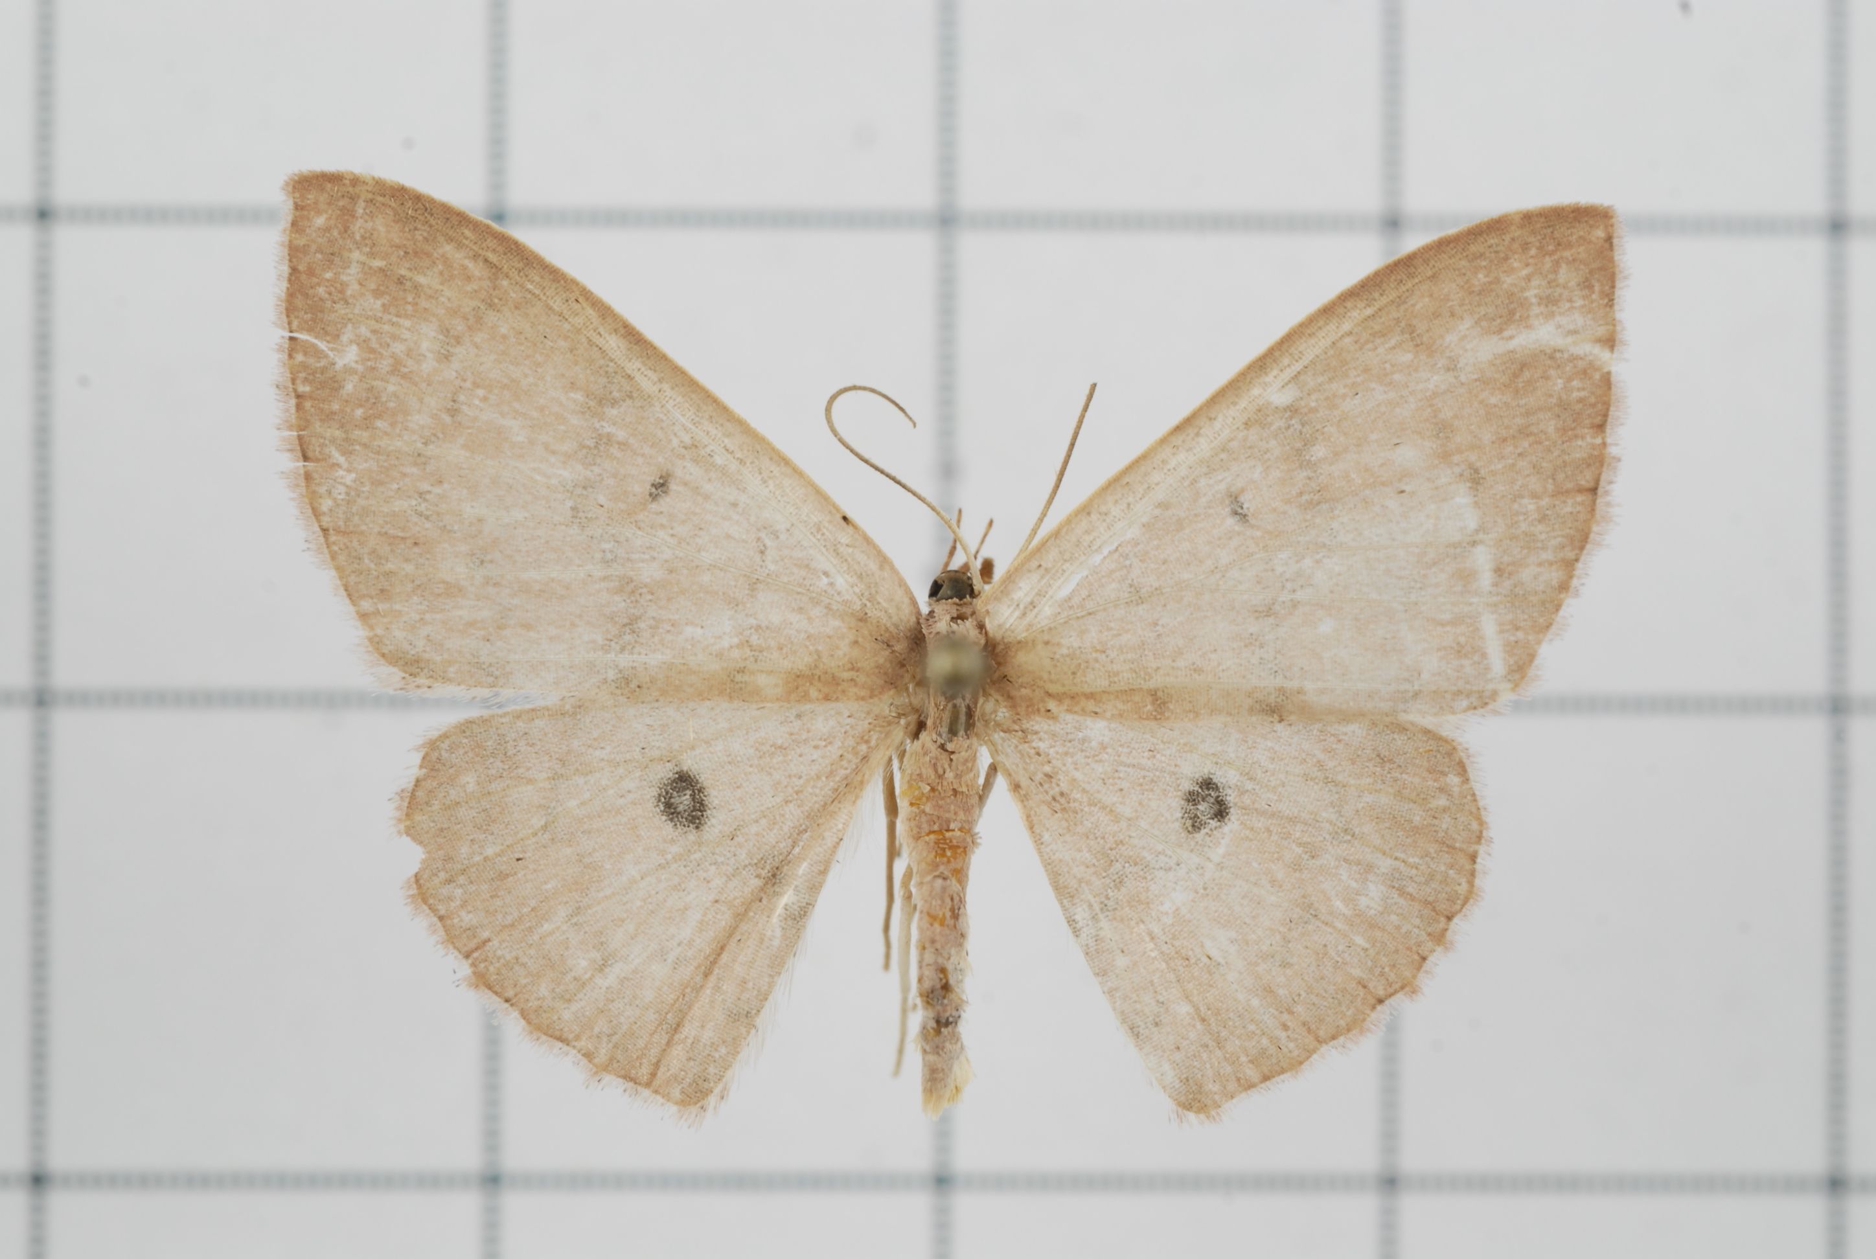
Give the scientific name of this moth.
Organopoda carnearia carnearia
